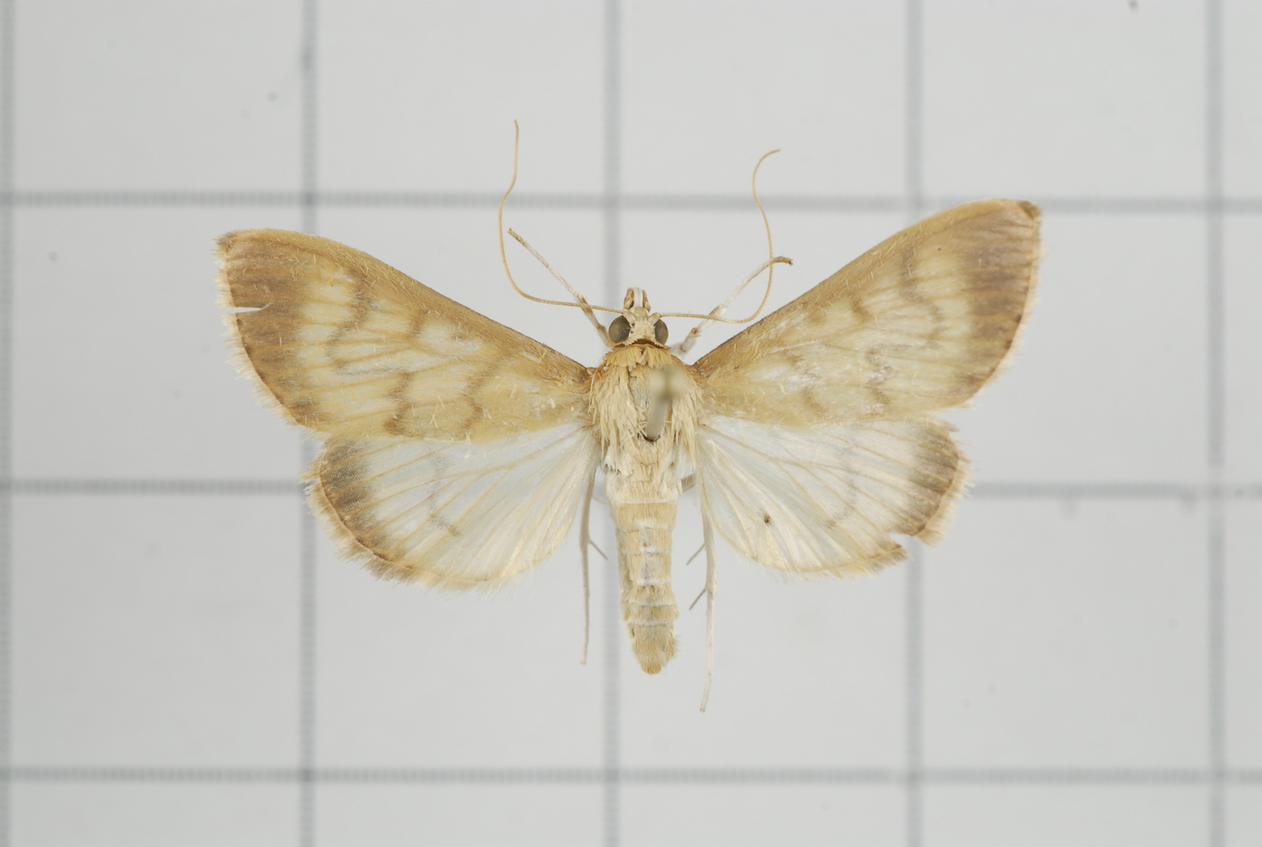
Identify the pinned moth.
Crypsiptya coclesalis
